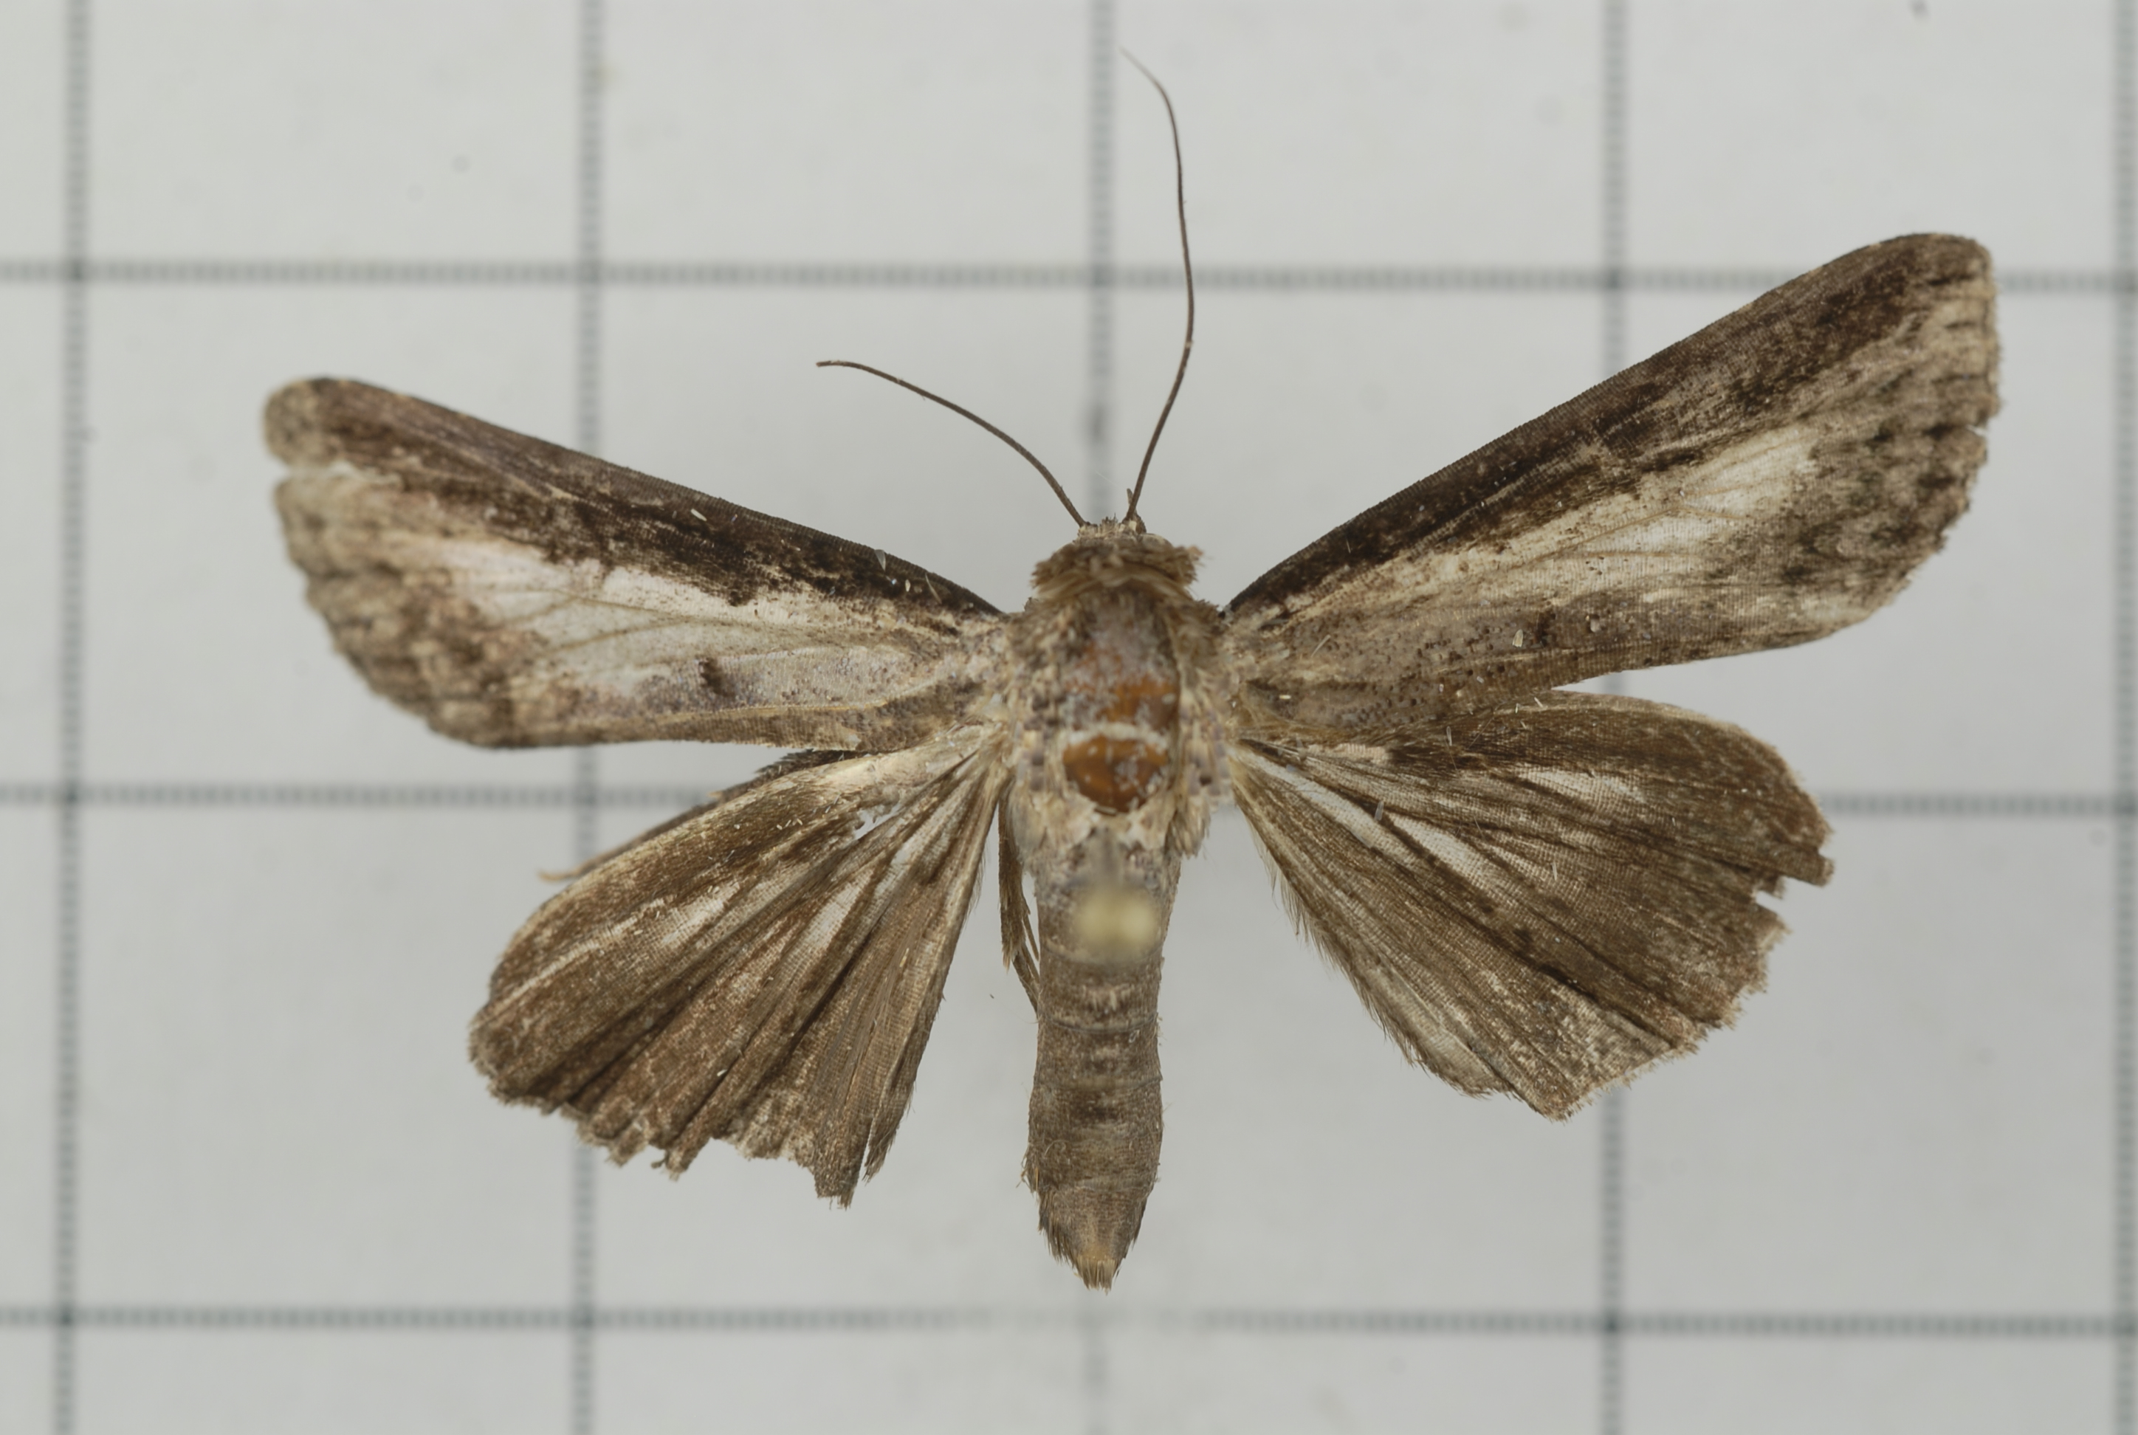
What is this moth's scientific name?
Lophoptera squammigera
